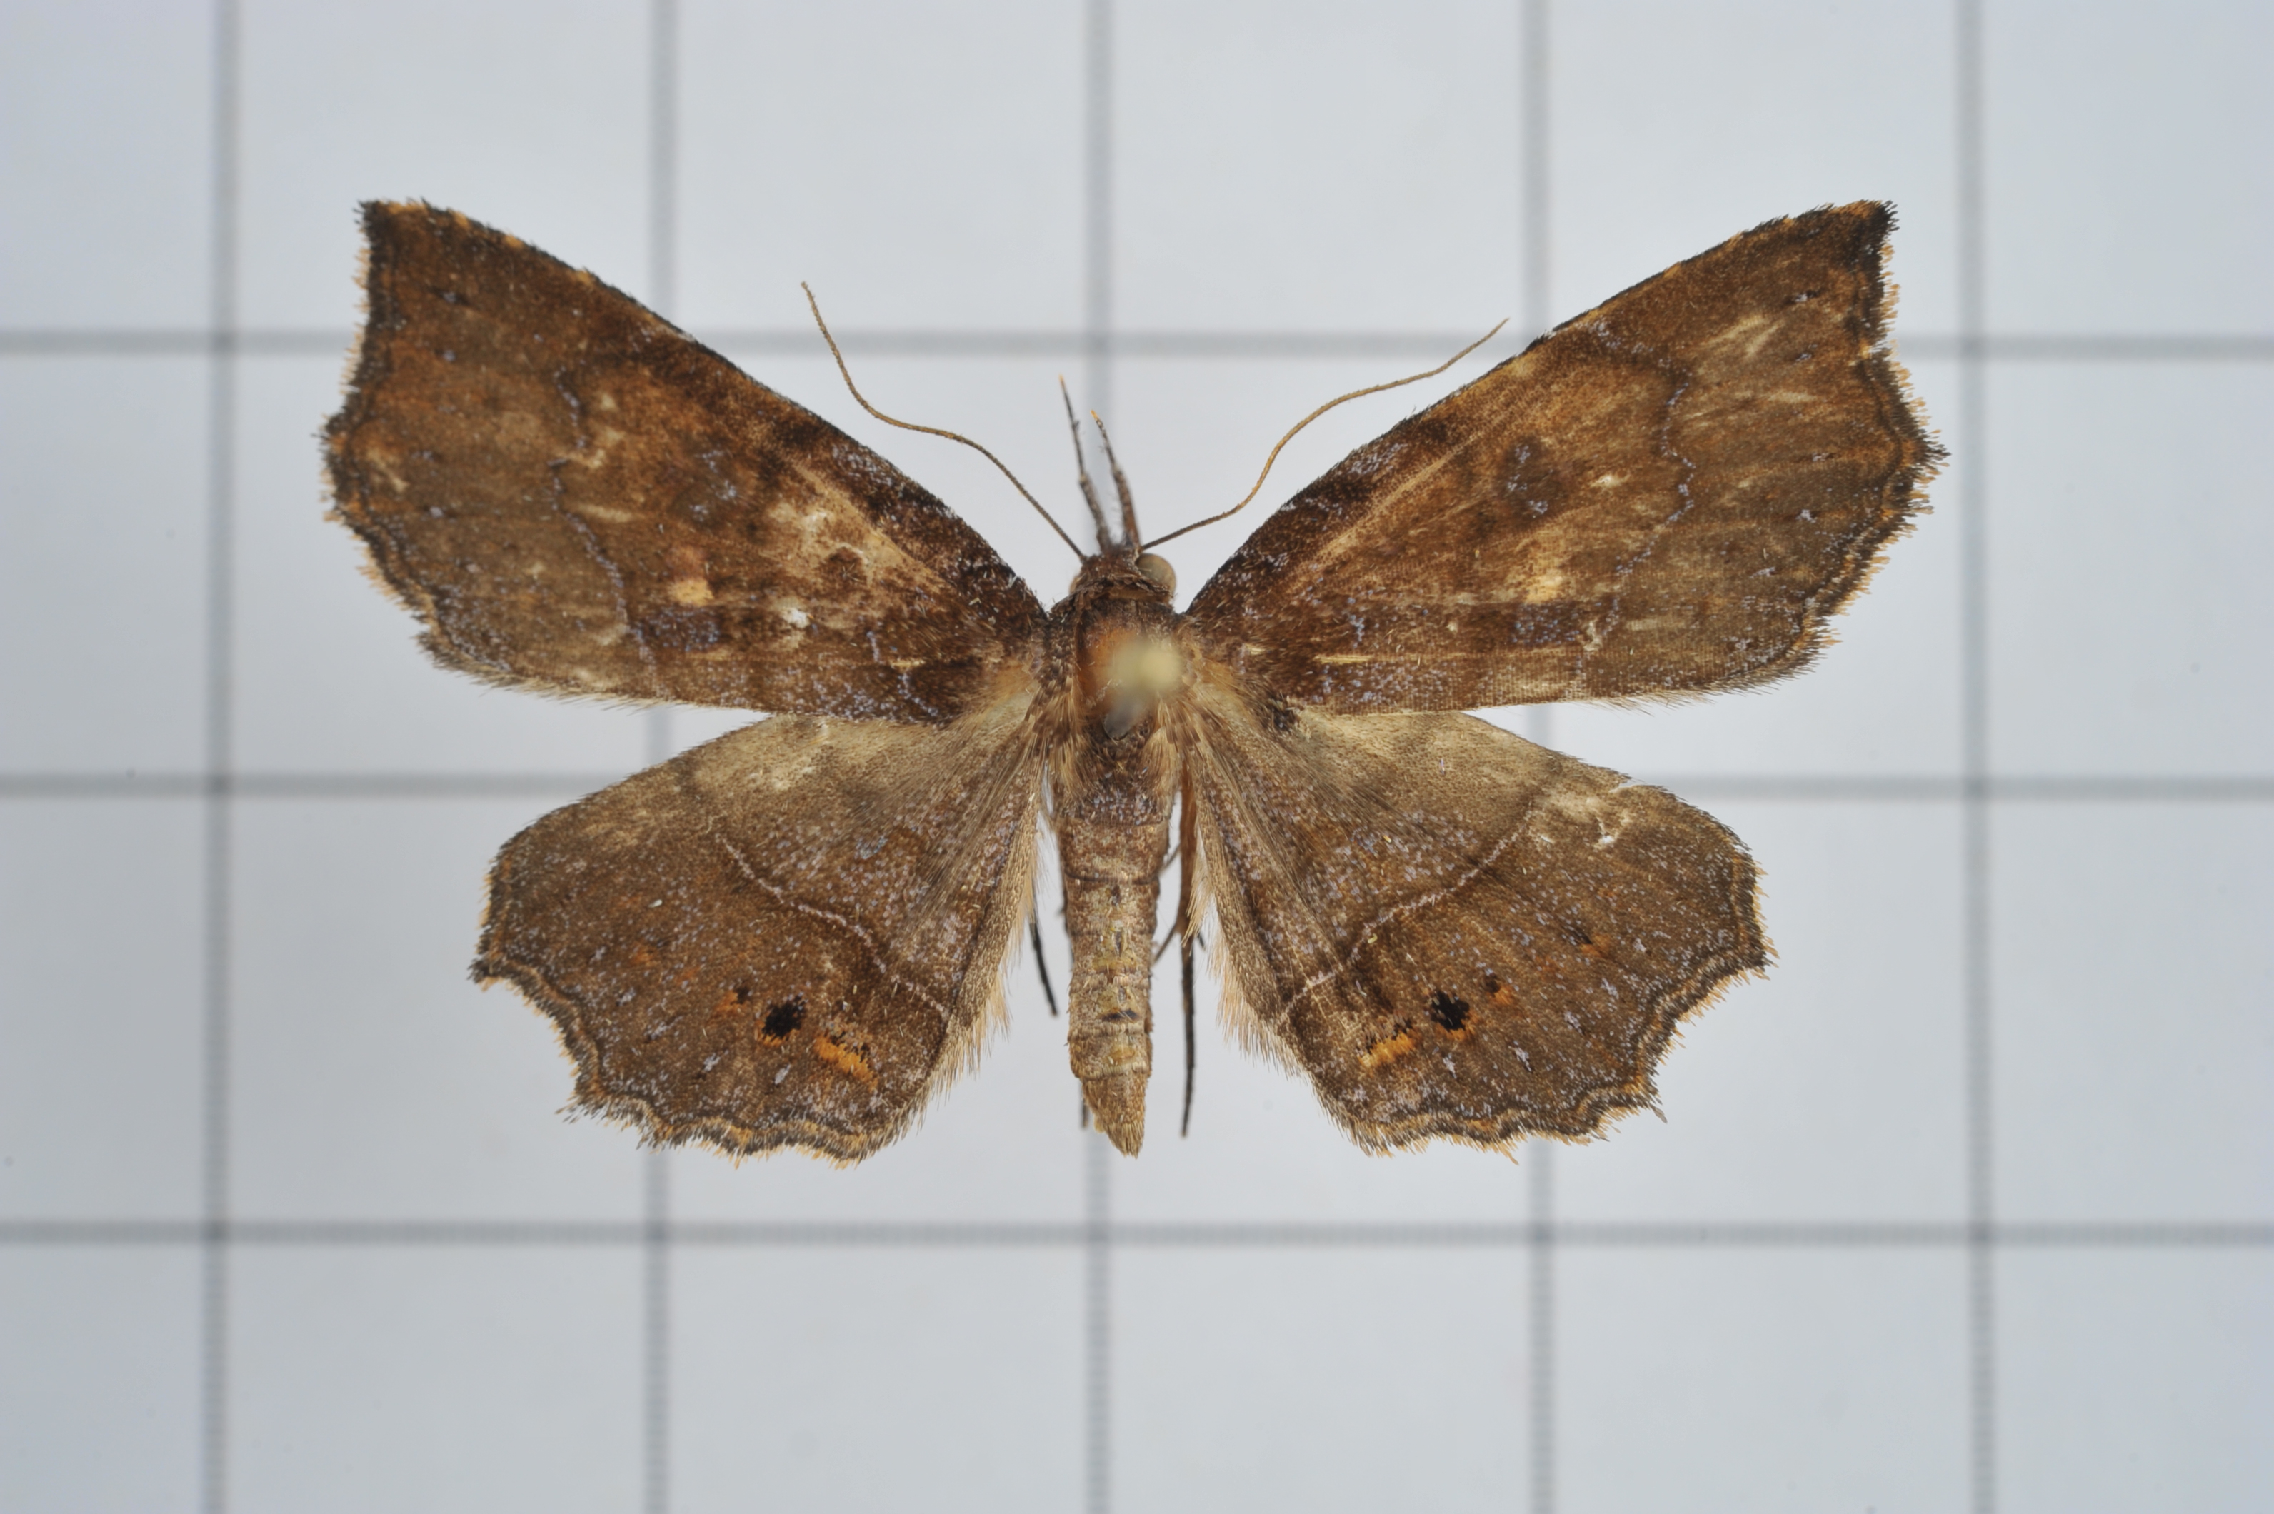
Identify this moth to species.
Eutrogia morosa
